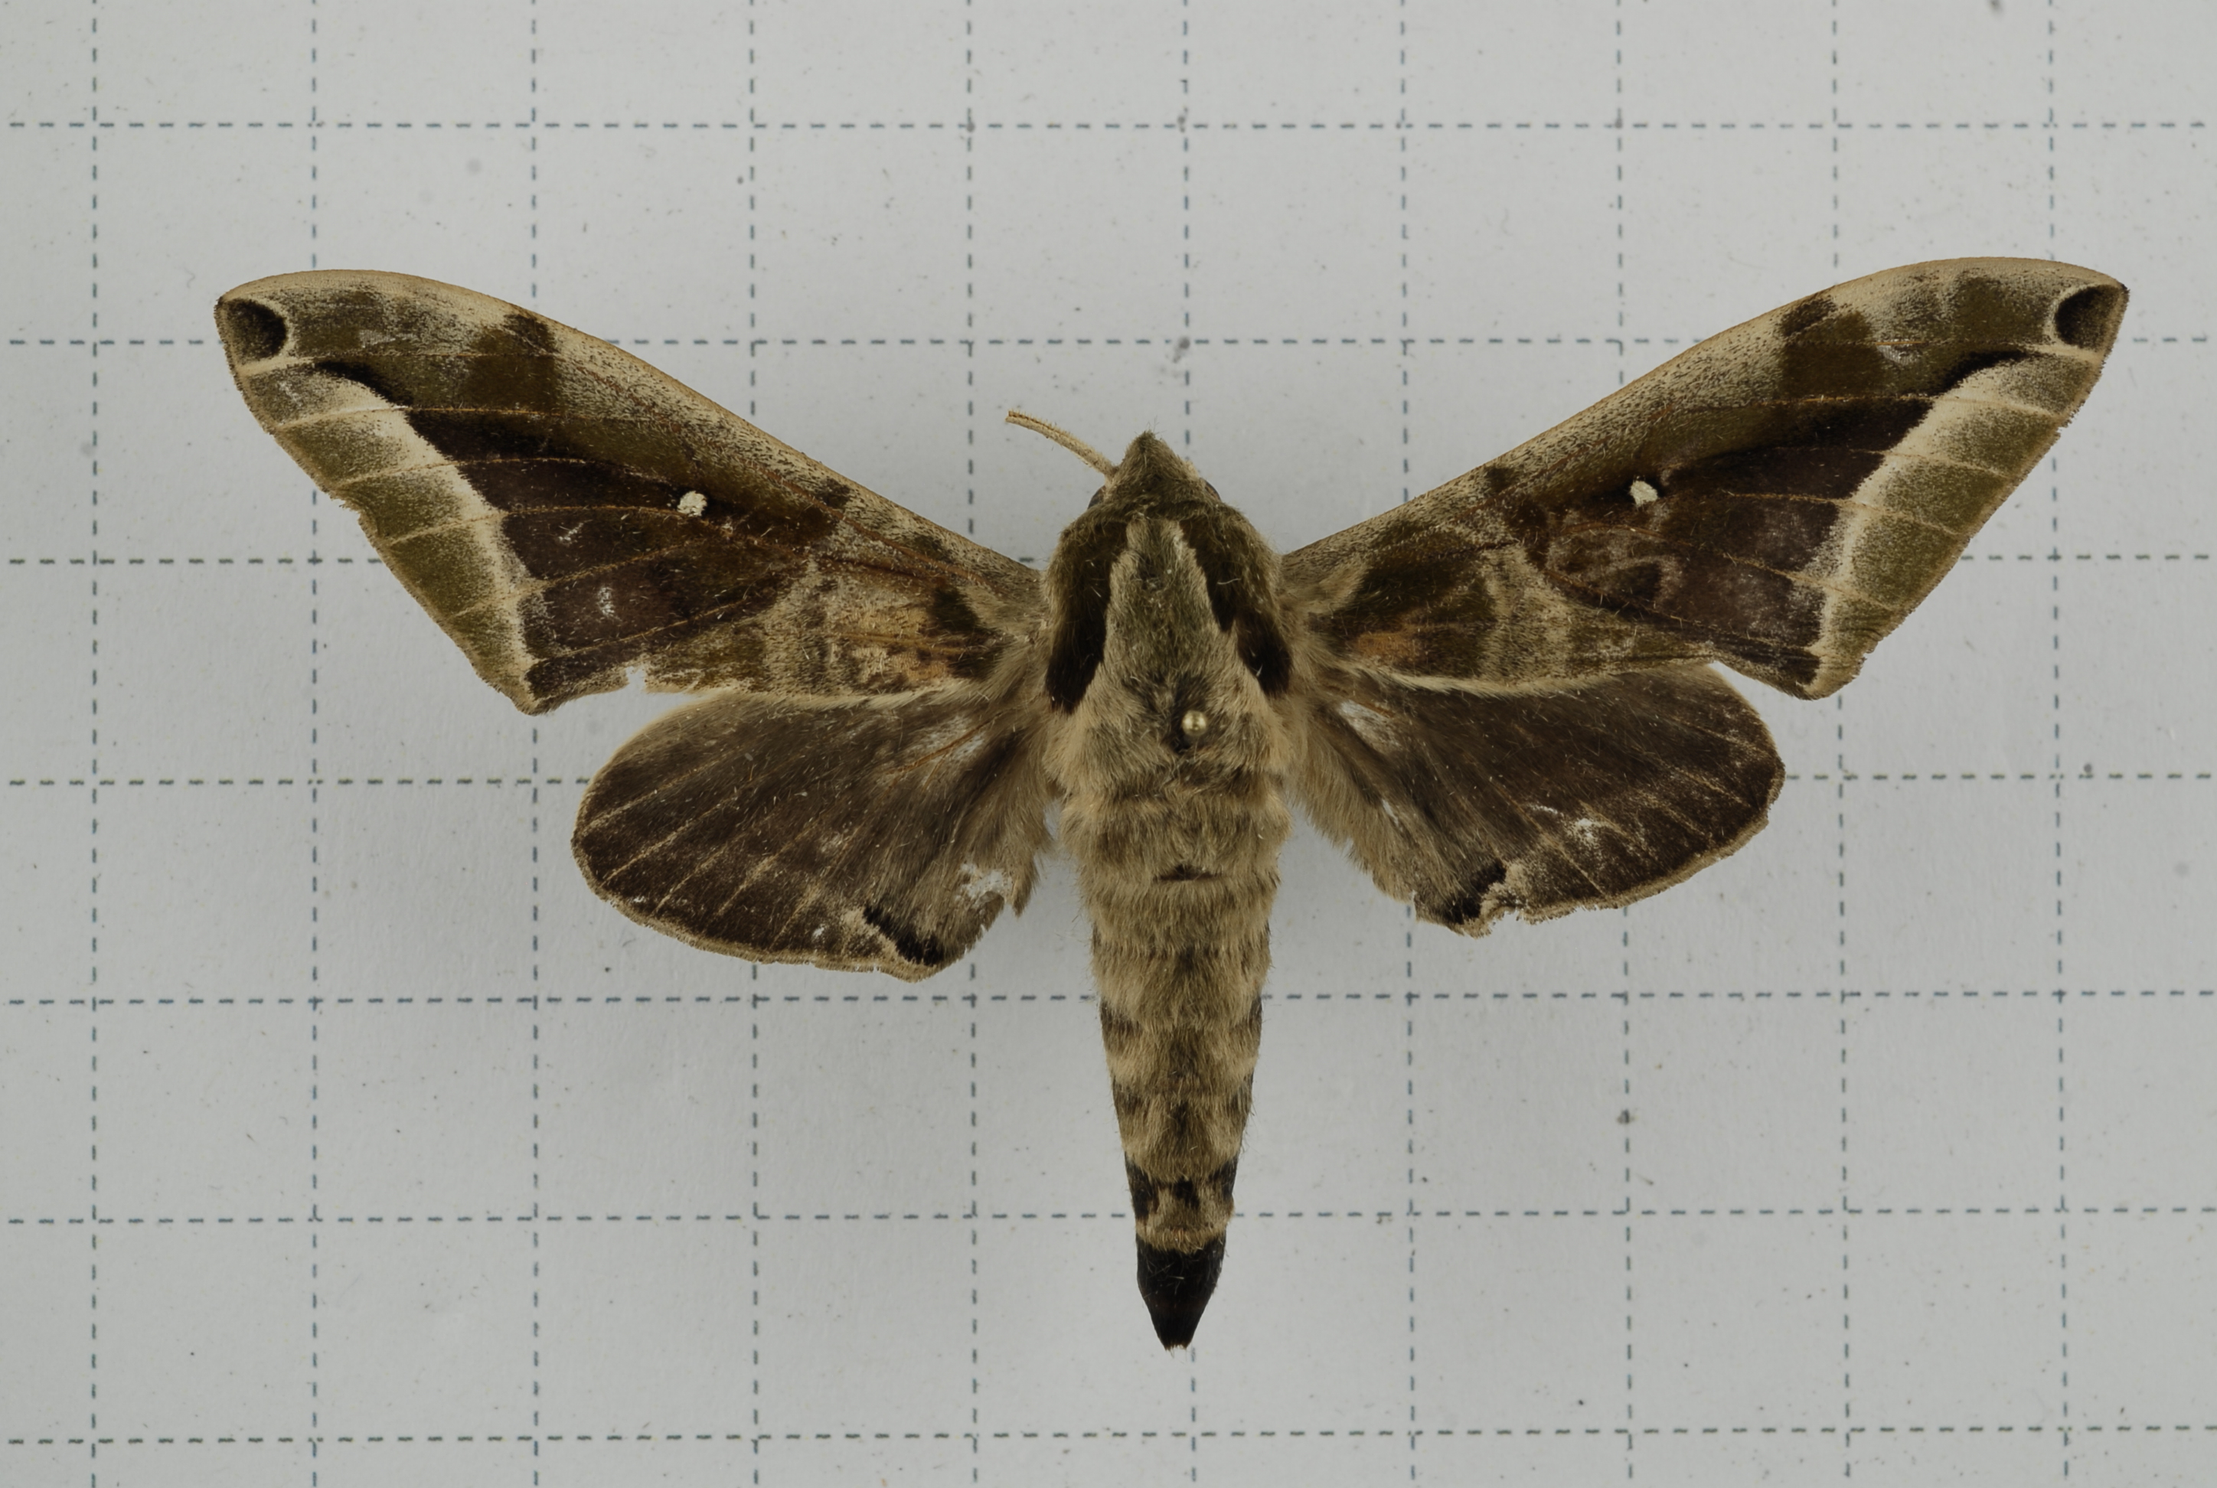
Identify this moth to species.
Parum colligata
